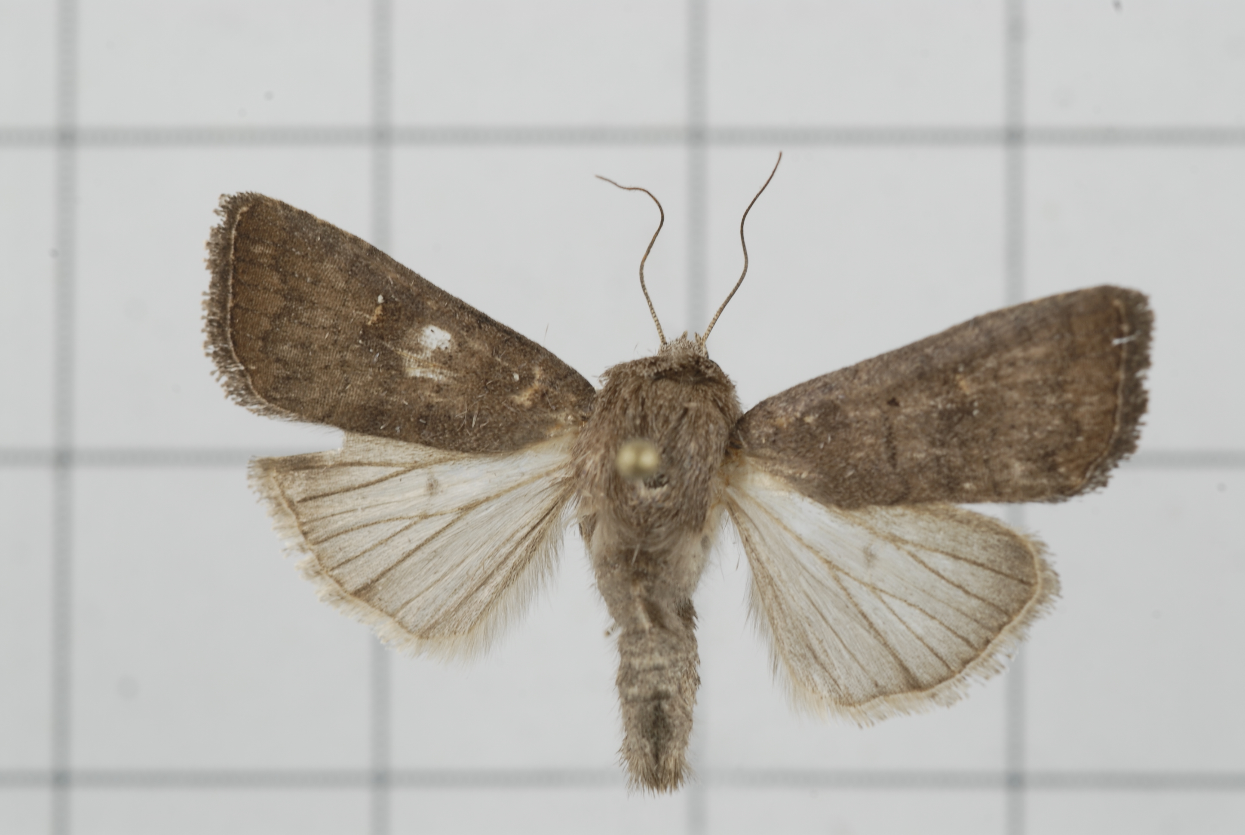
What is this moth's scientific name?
Proxenus stellata
